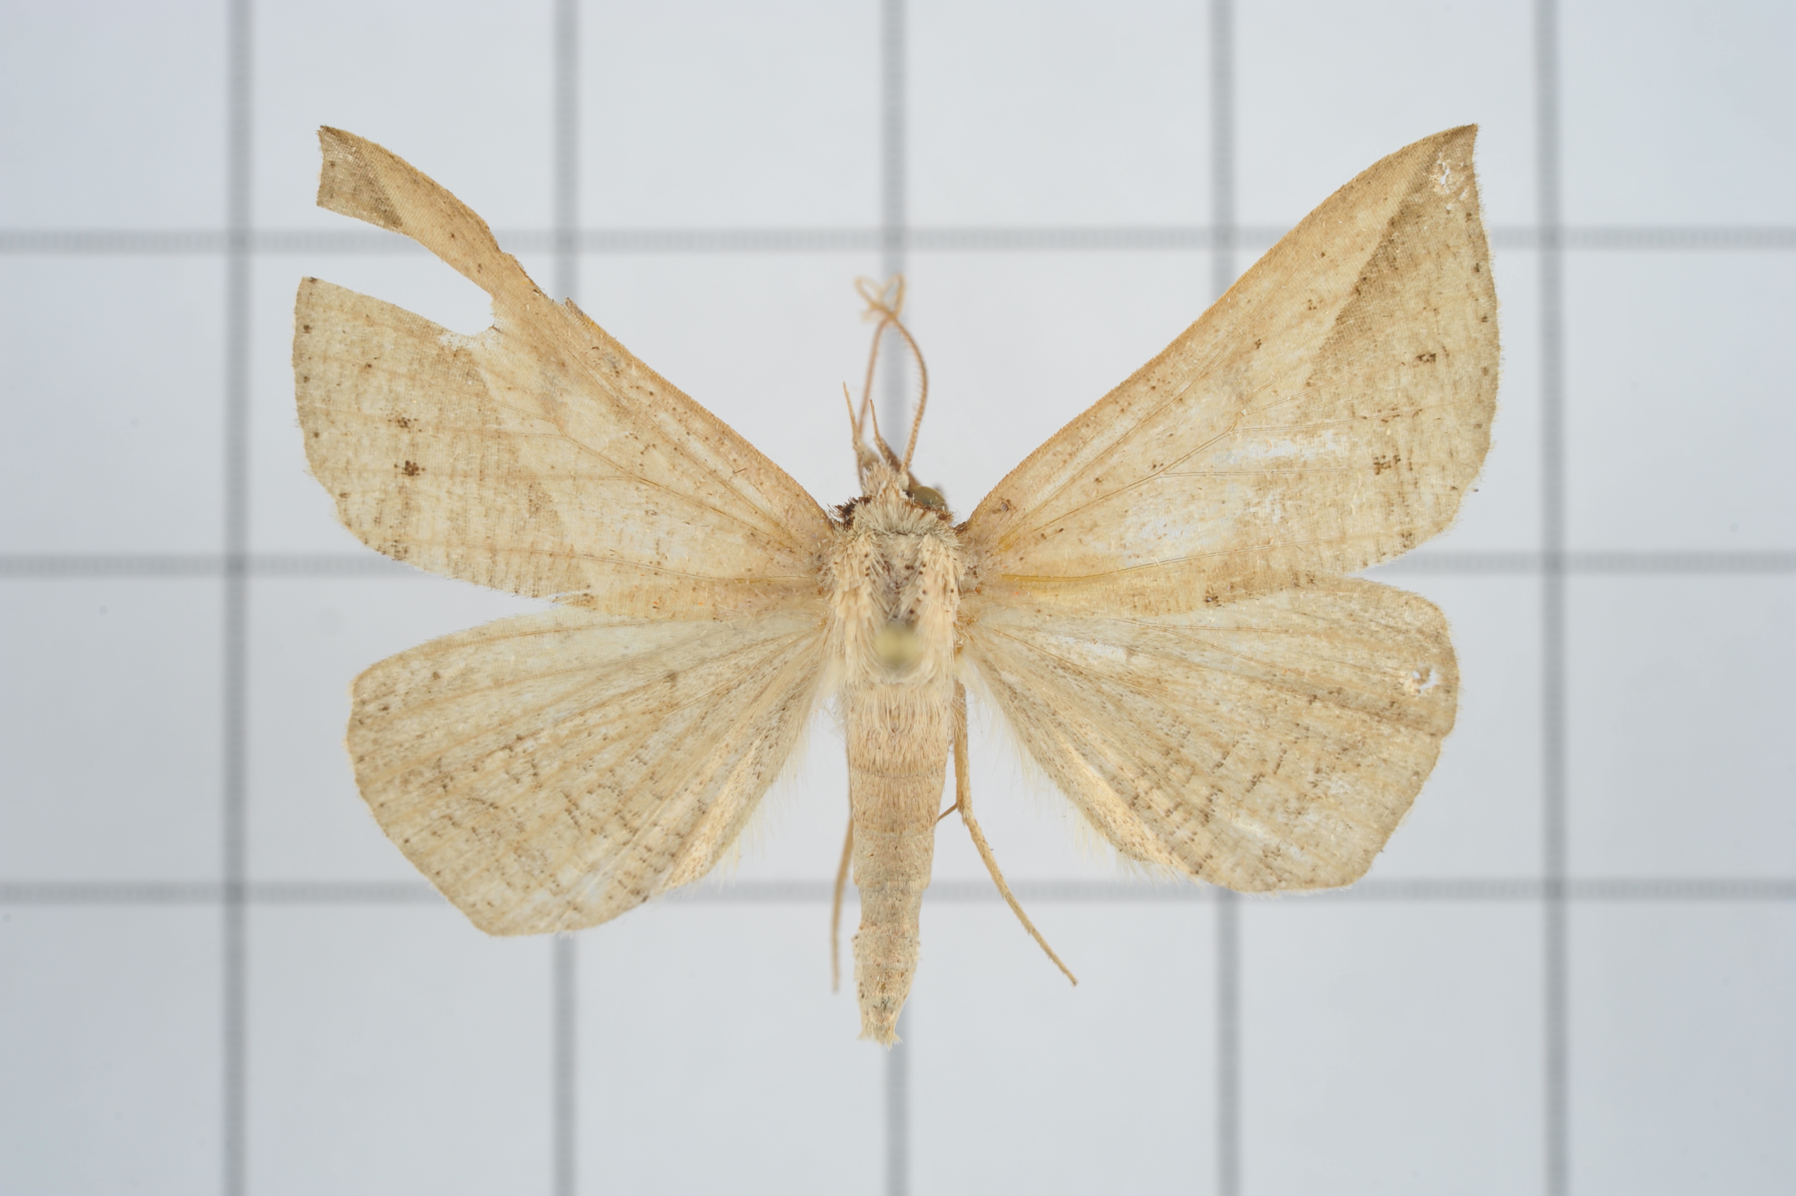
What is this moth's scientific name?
Dierna strigata
